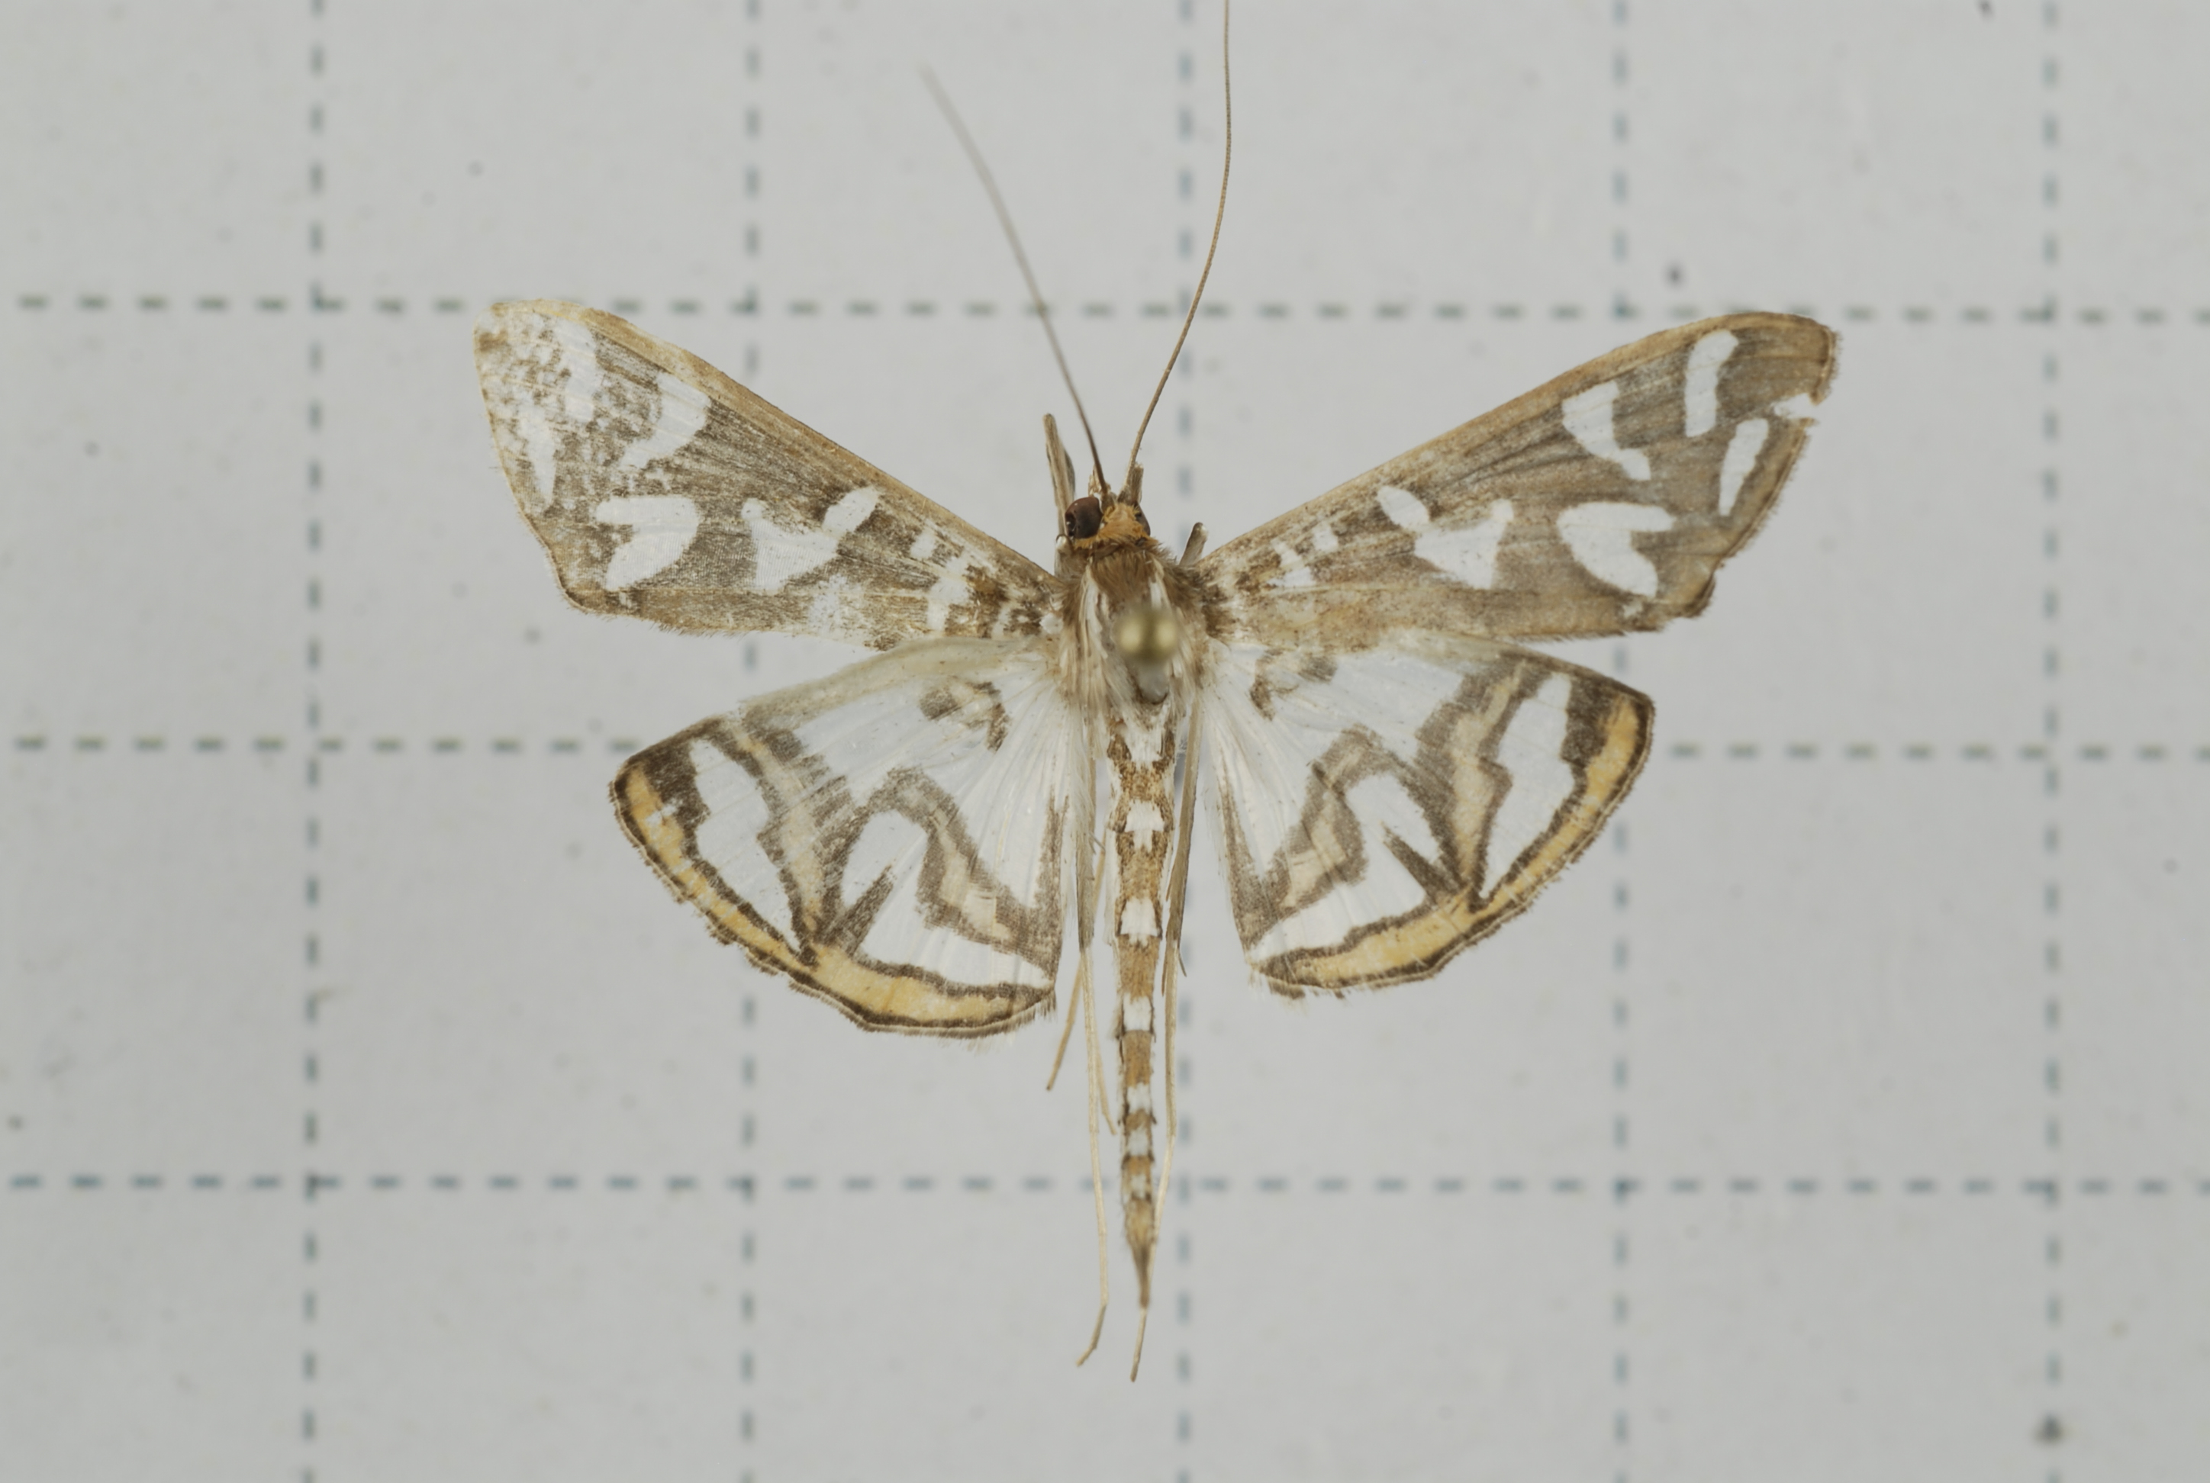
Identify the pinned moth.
Nausinoe perspectata
